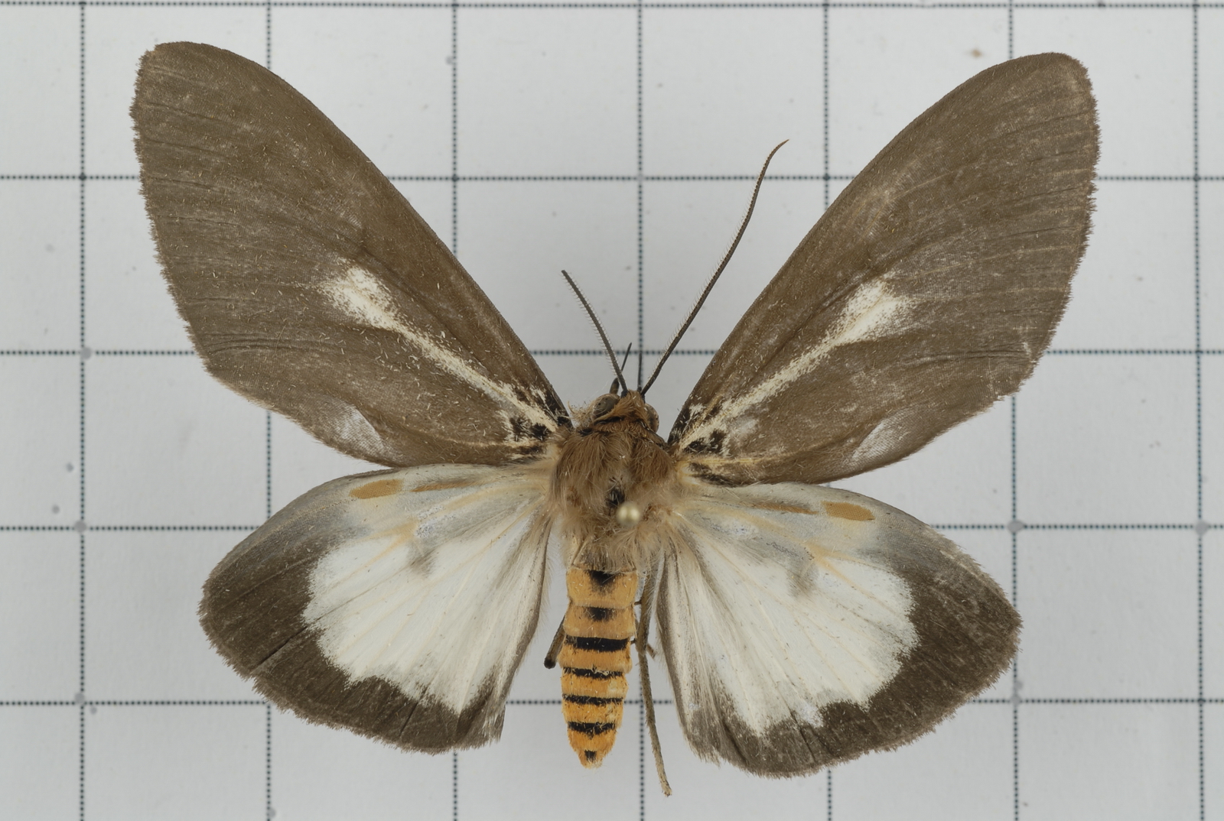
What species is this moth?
Asota heliconia zebrina
